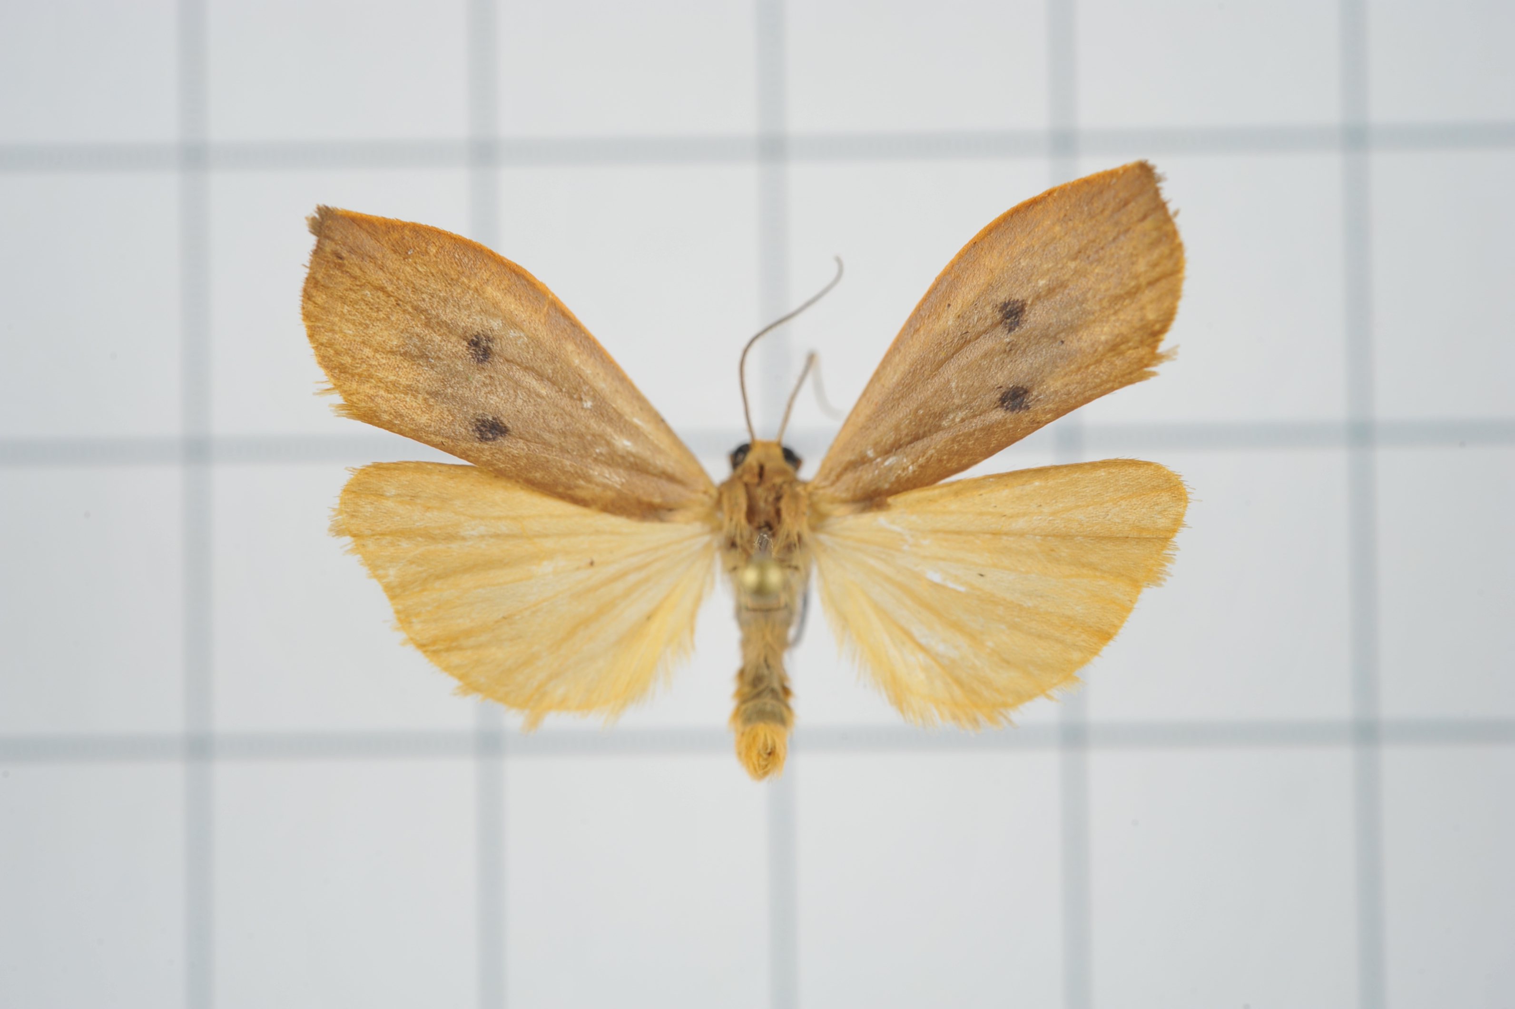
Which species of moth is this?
Manulea postmaculosa
